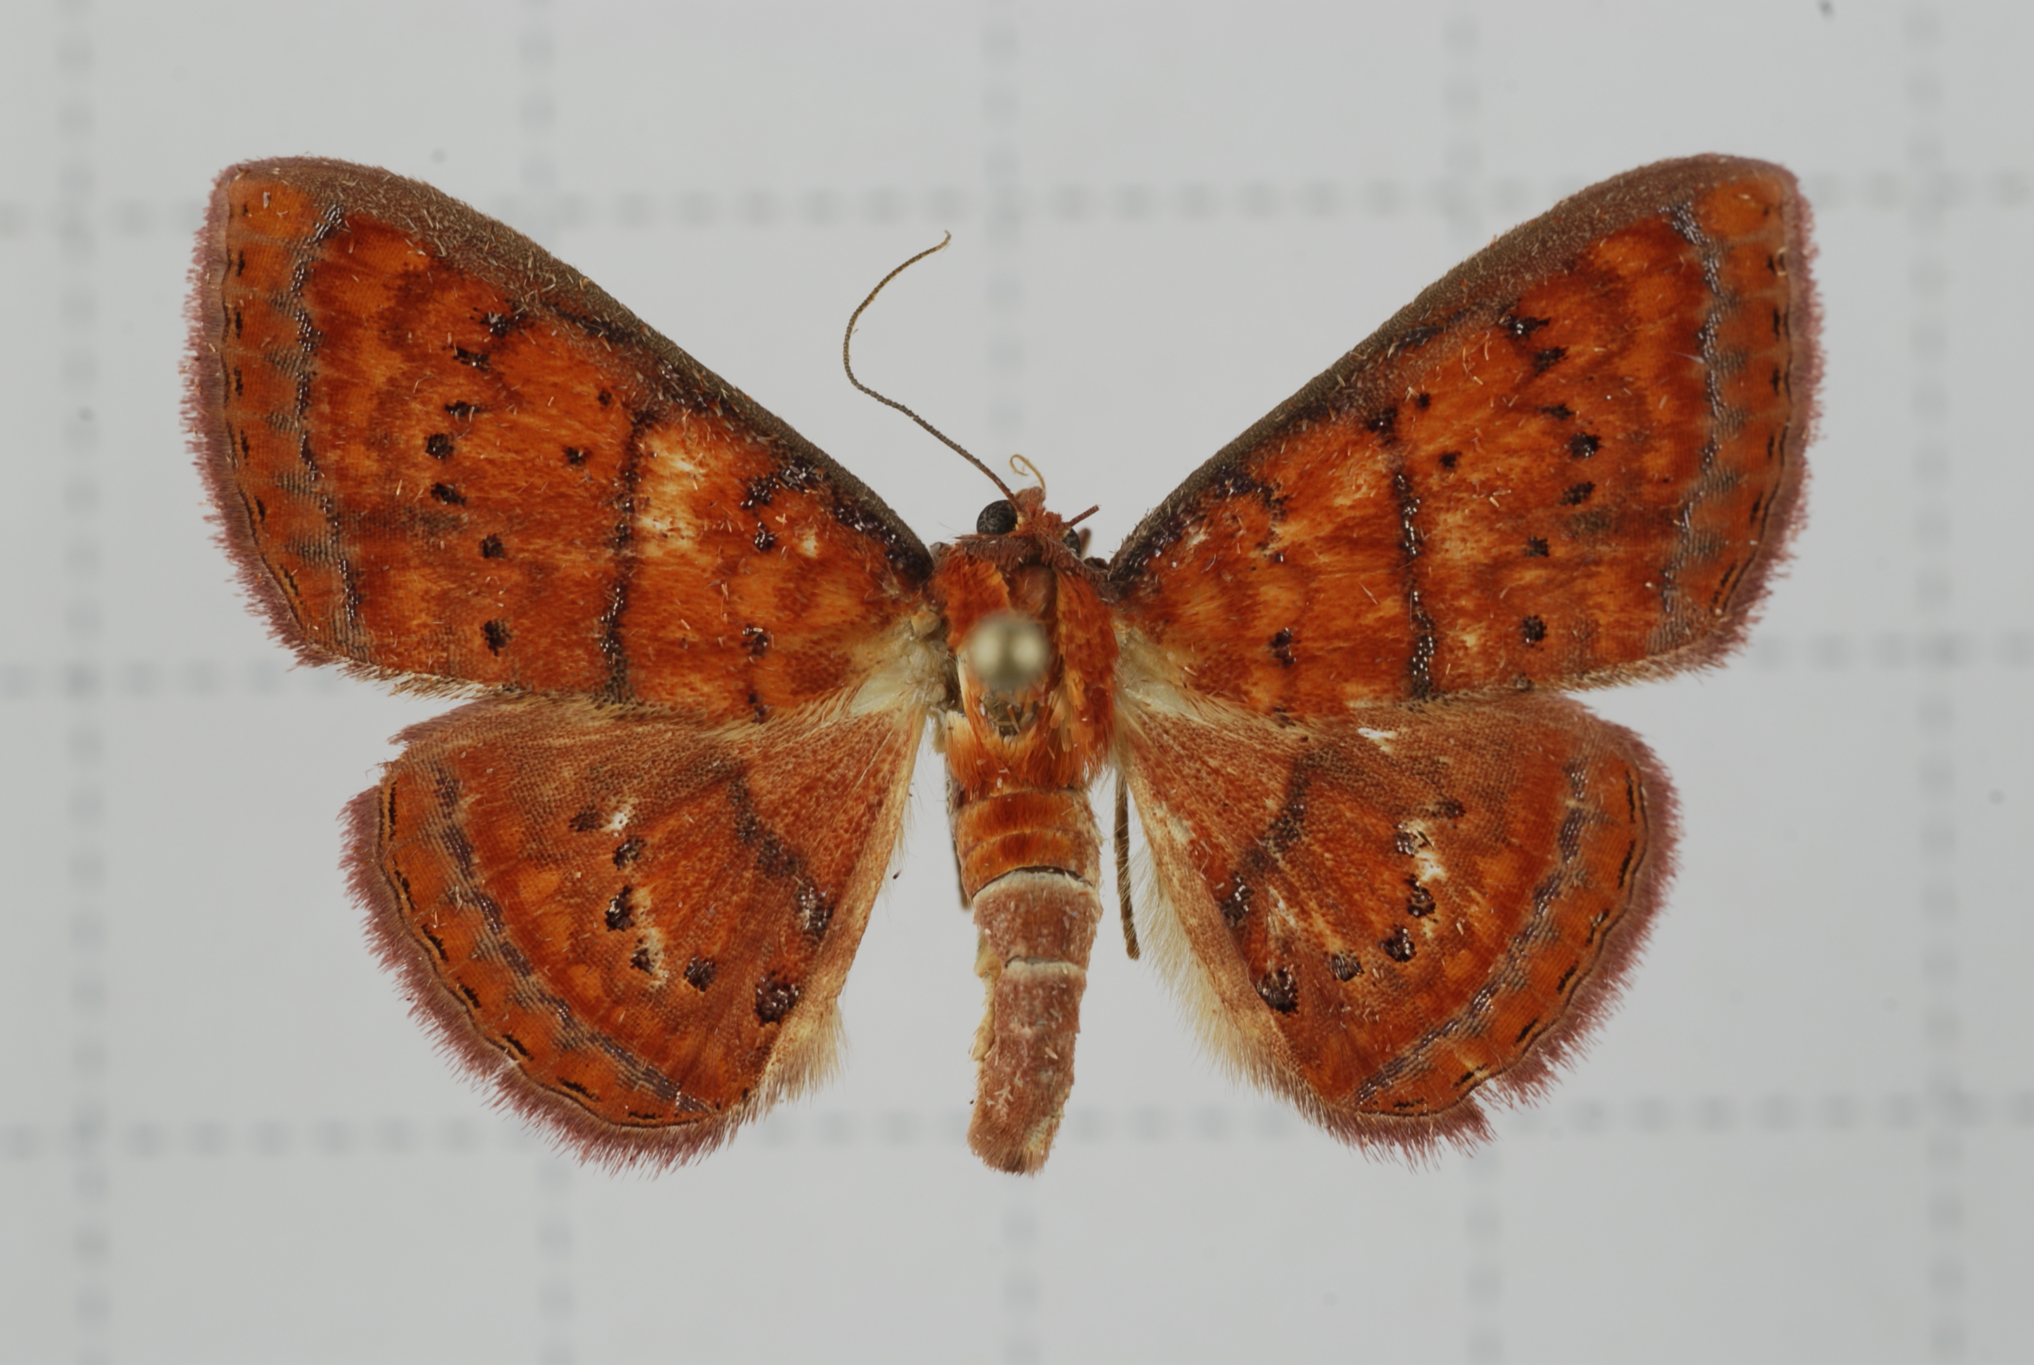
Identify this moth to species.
Homodes vivida
